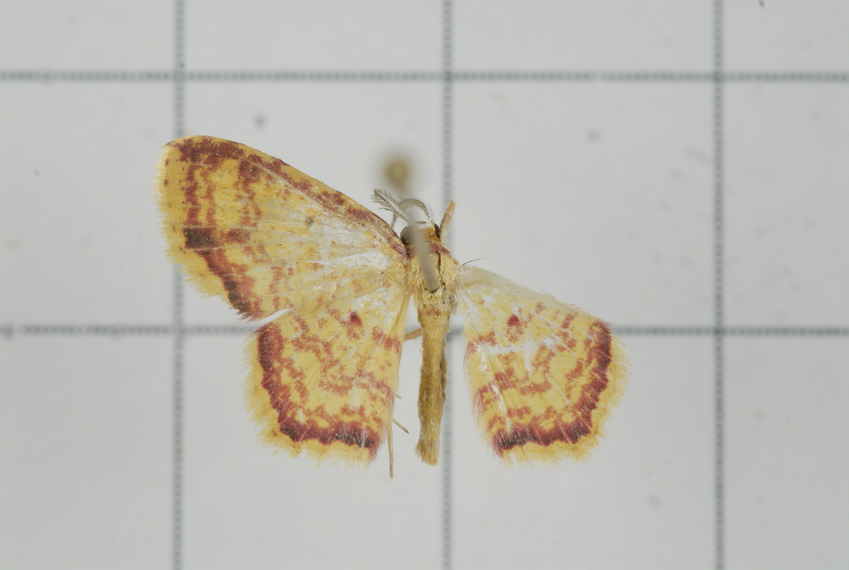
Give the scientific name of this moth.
Eois lunulosa duplicilinea
